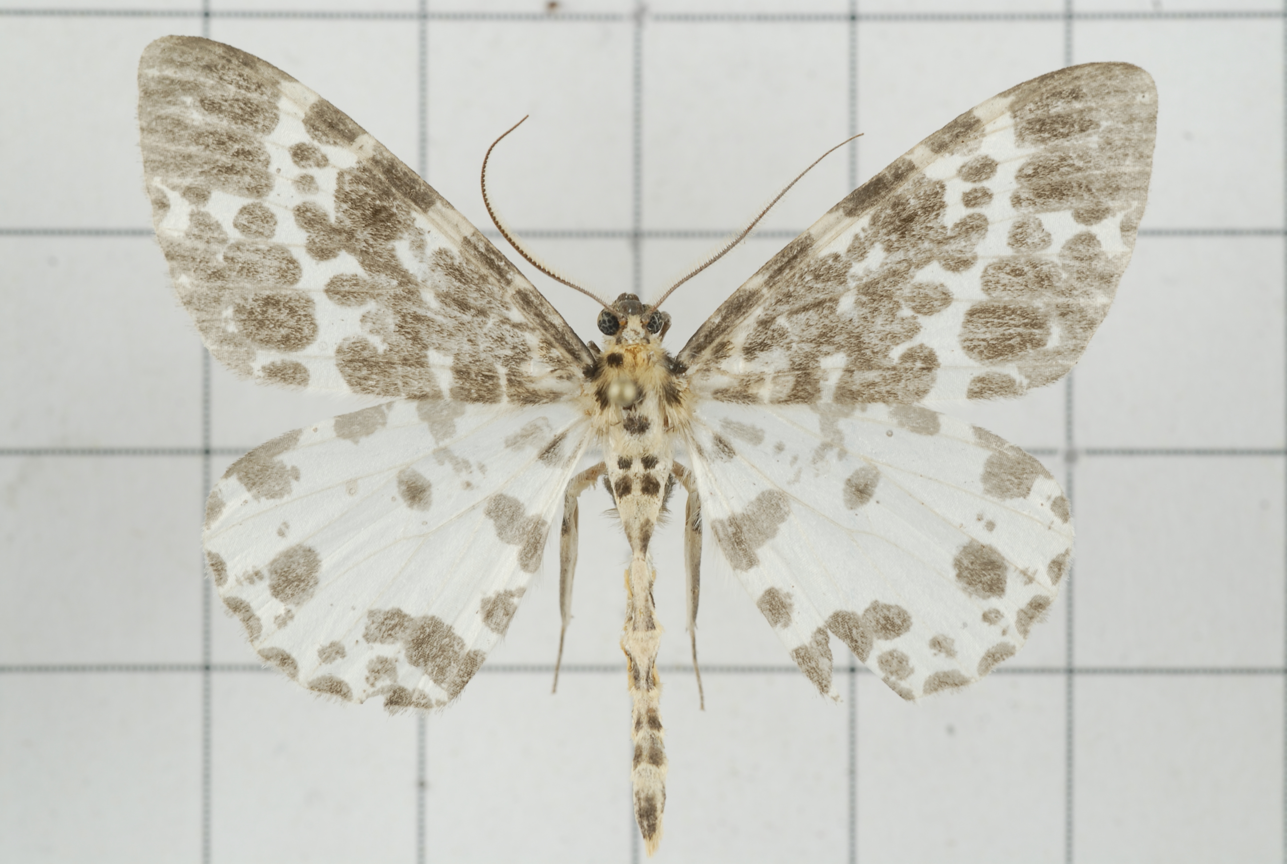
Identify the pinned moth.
Dilophodes elegans khasiana
